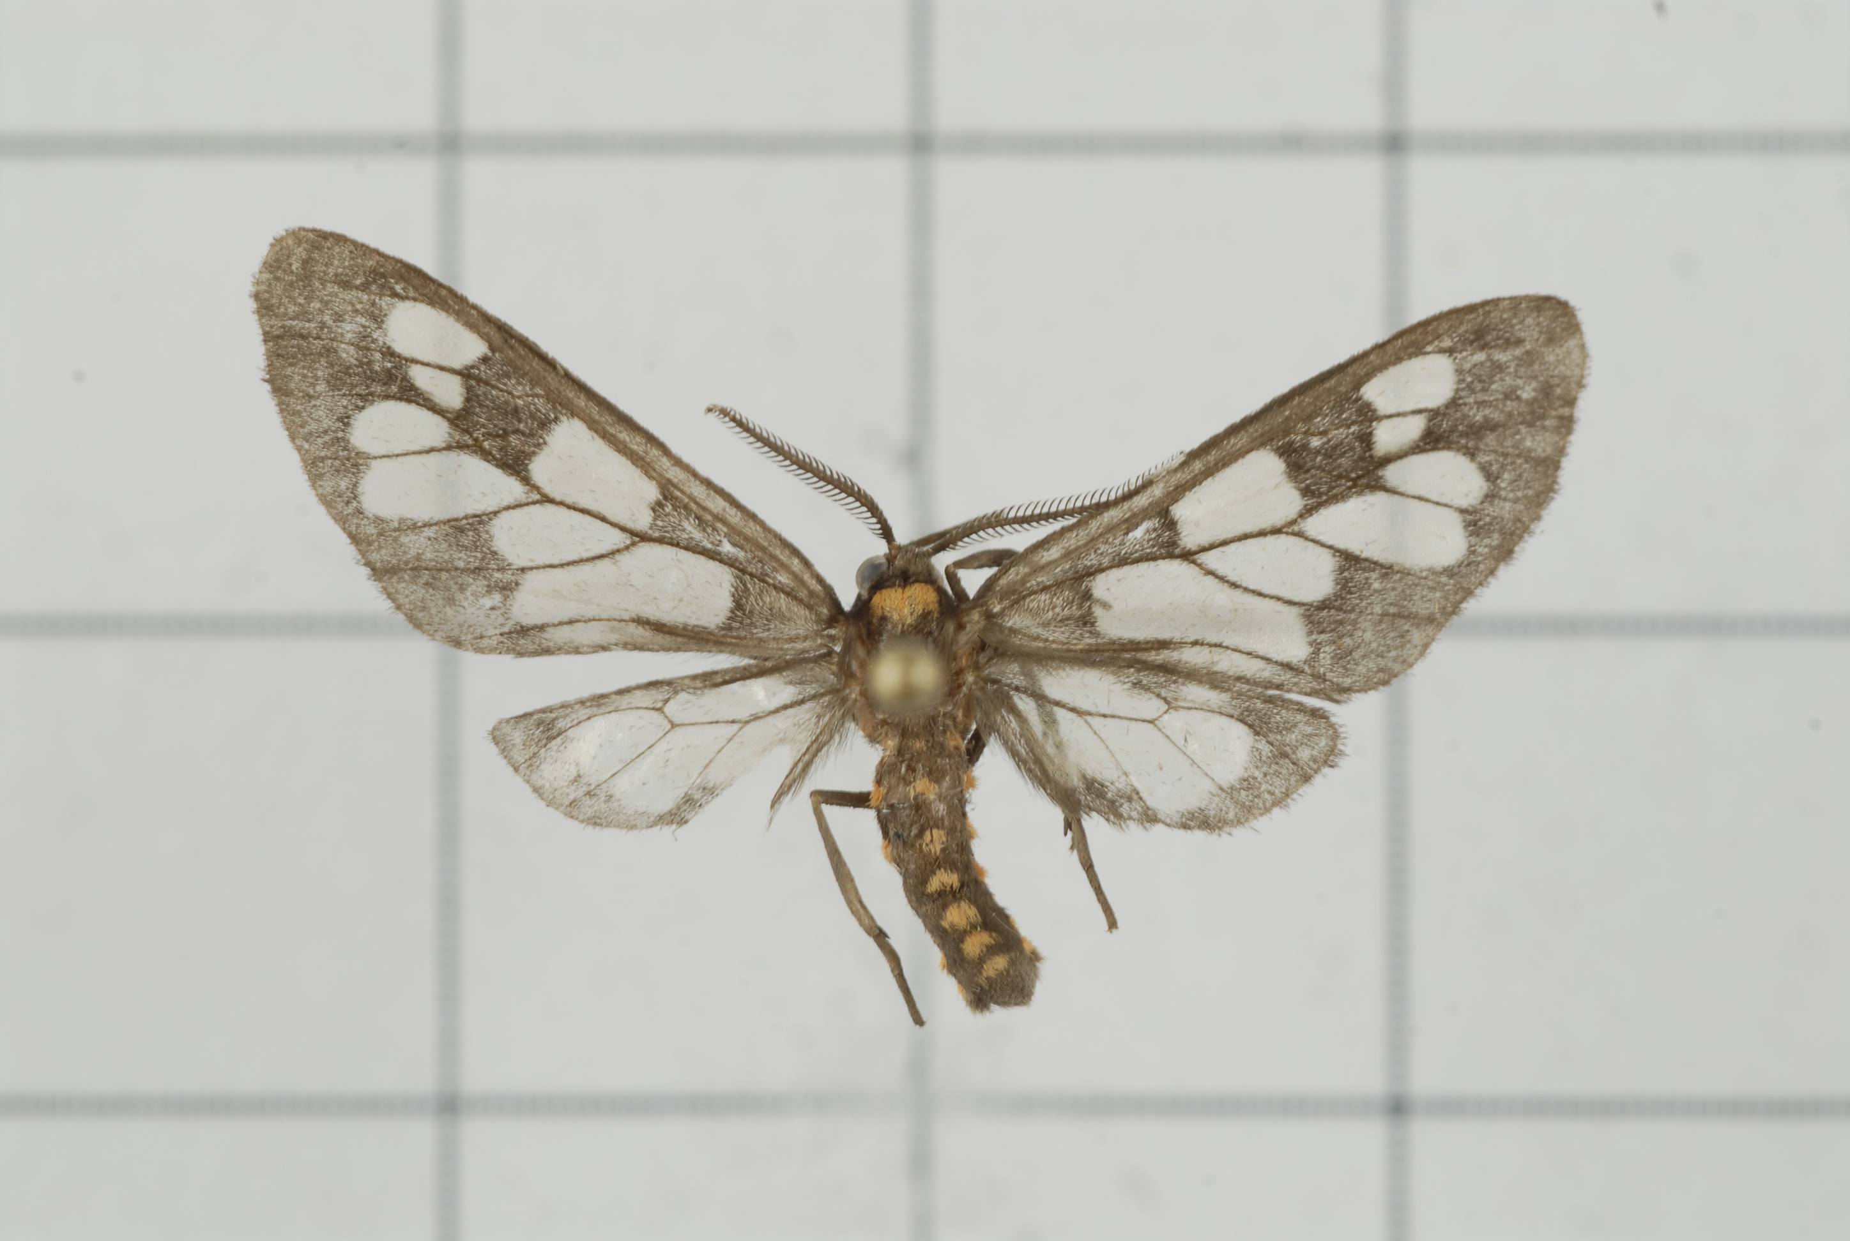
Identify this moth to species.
Eressa confinis finitima
